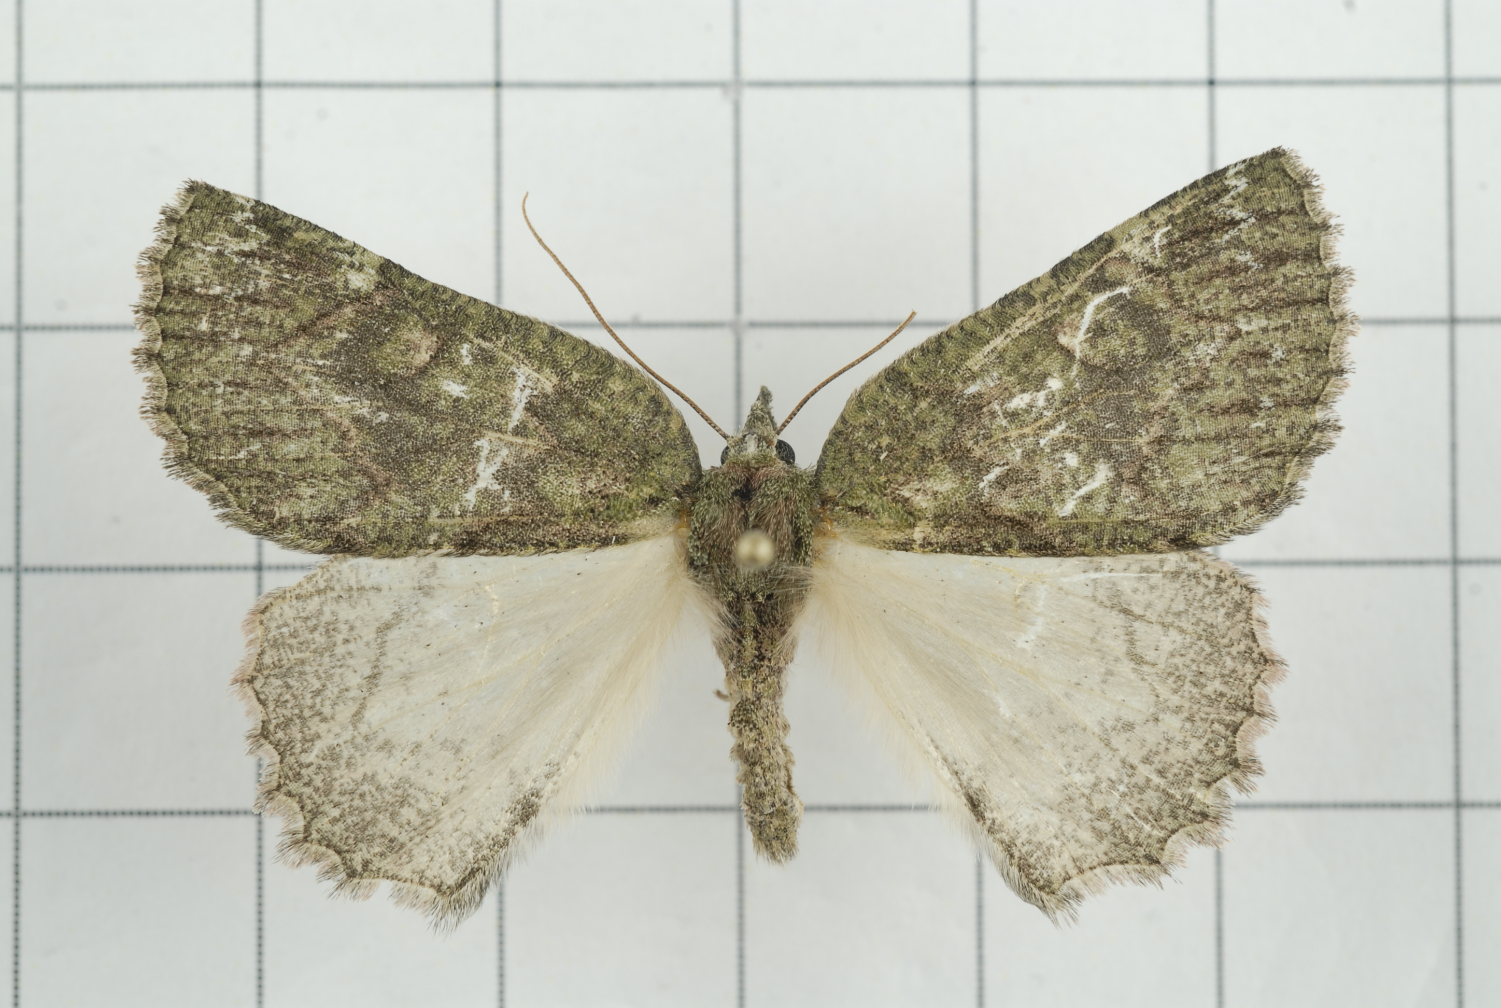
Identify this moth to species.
Dindica kishidai
